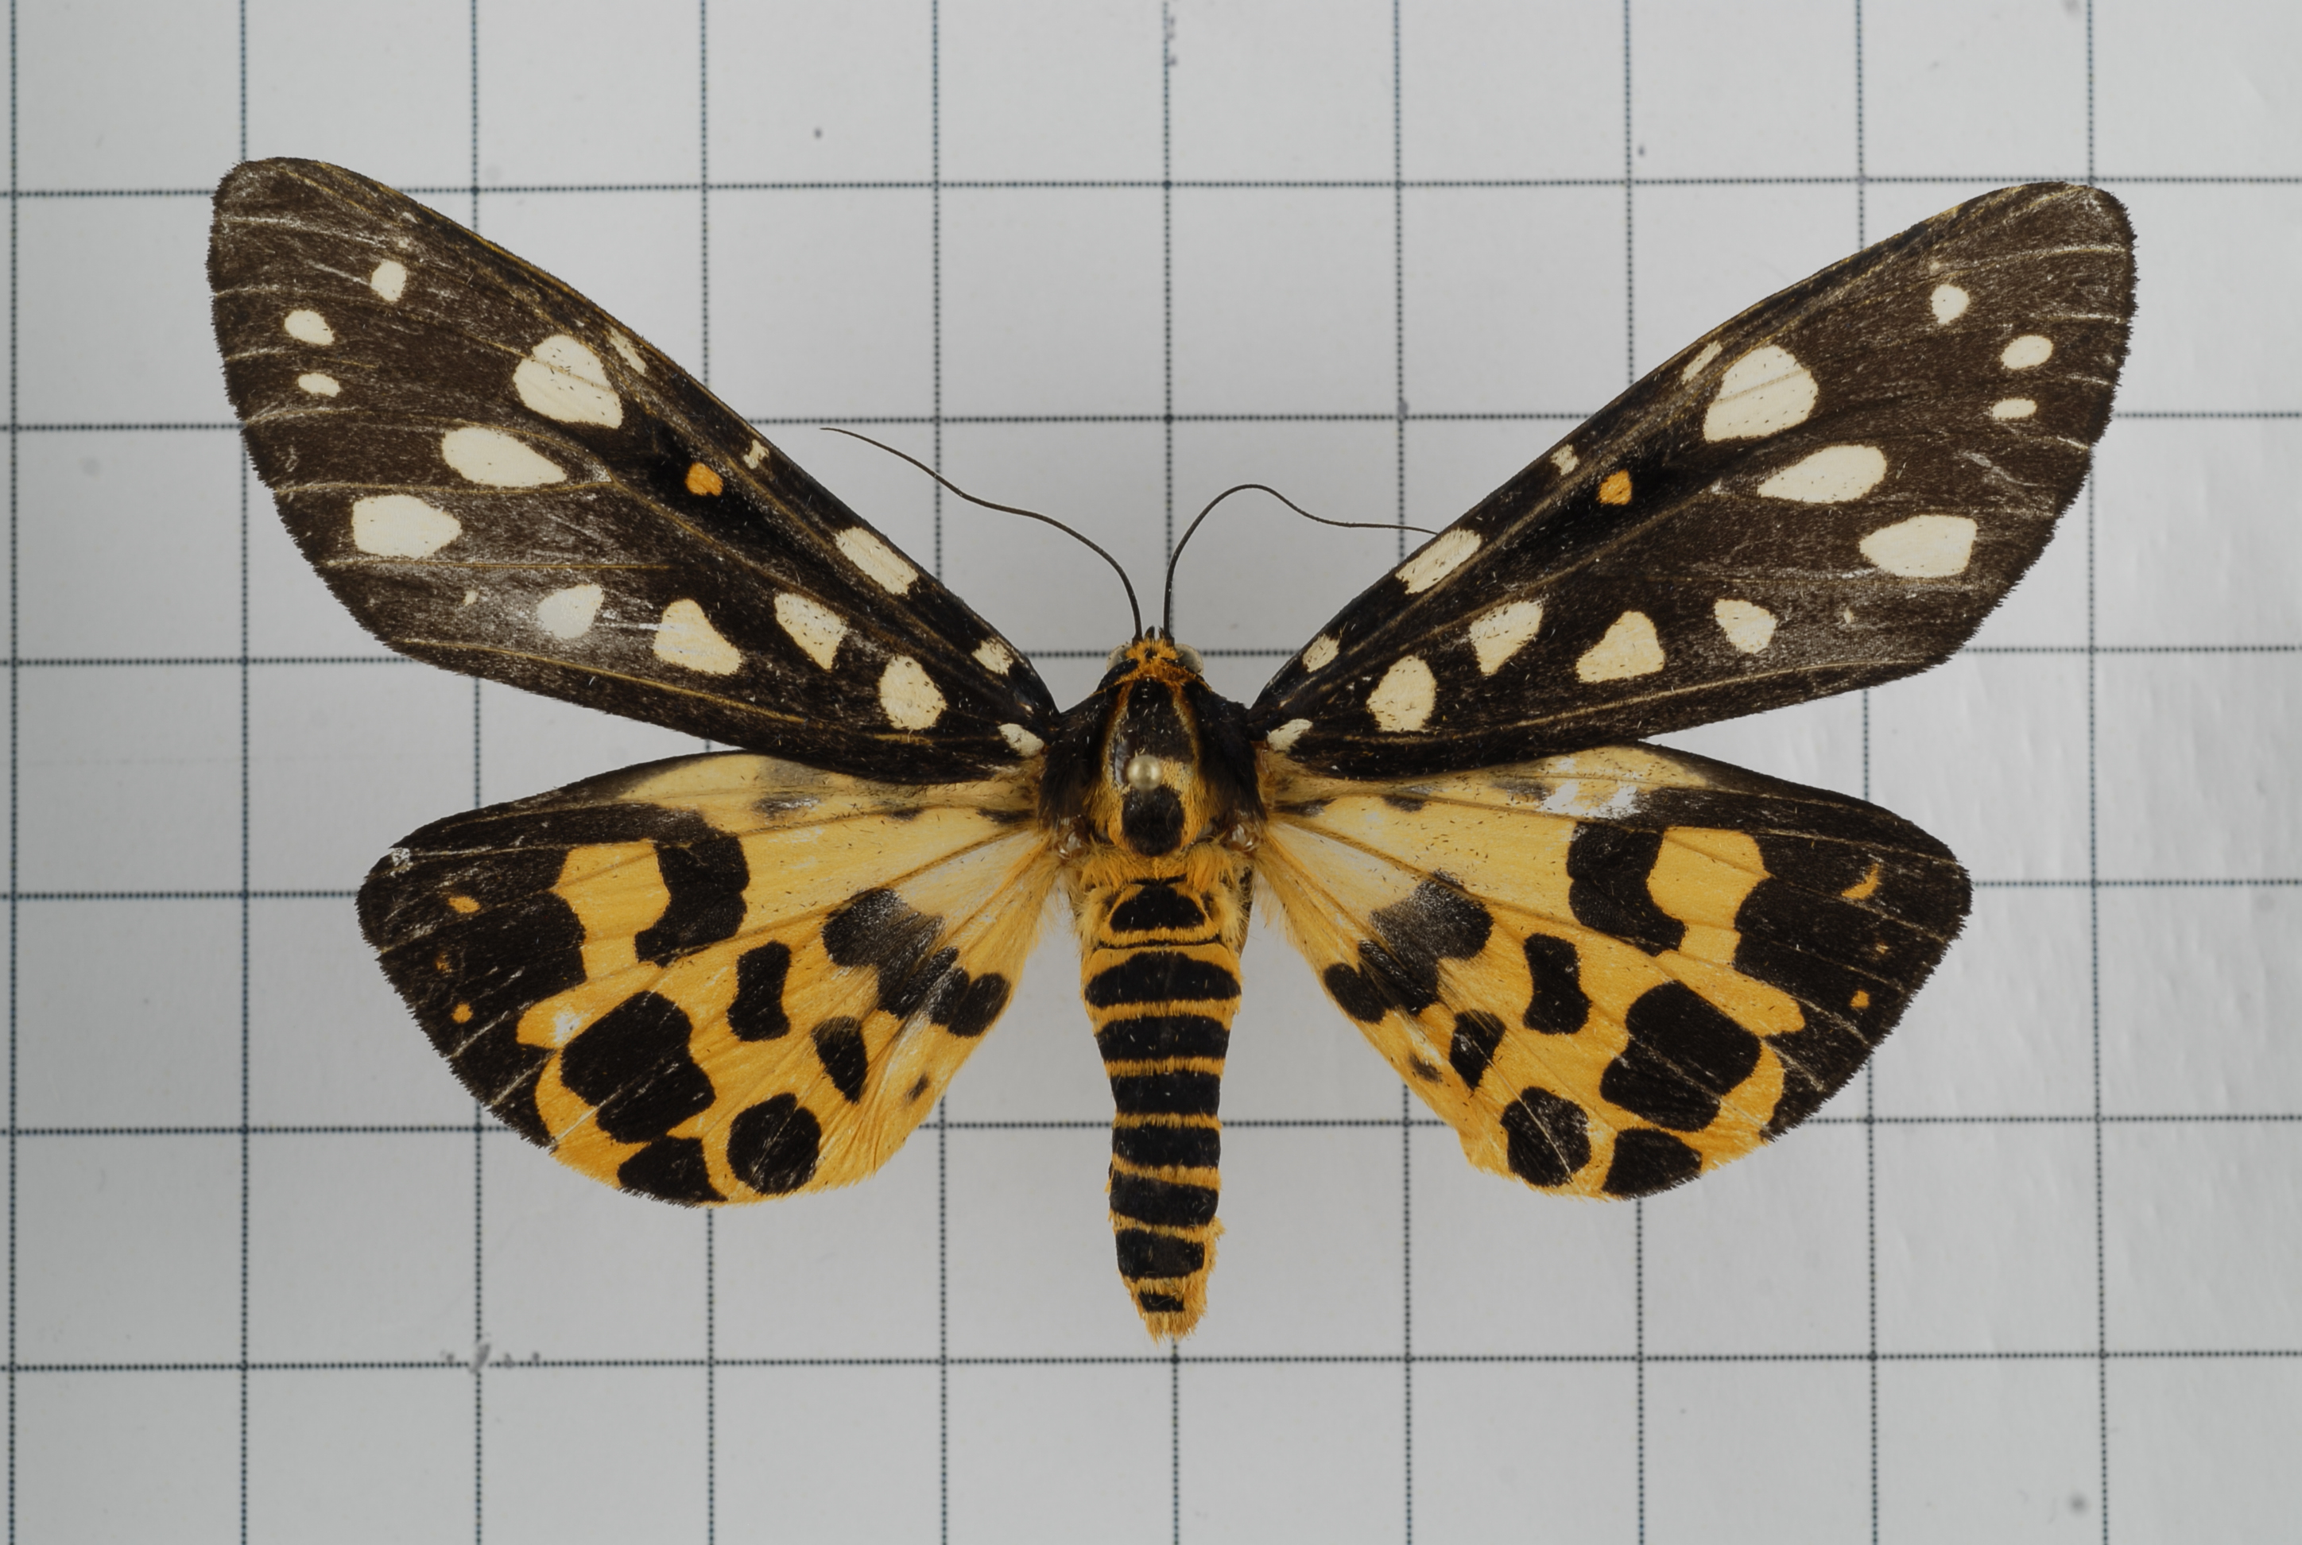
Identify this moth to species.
Aglaomorpha histrio formosana
